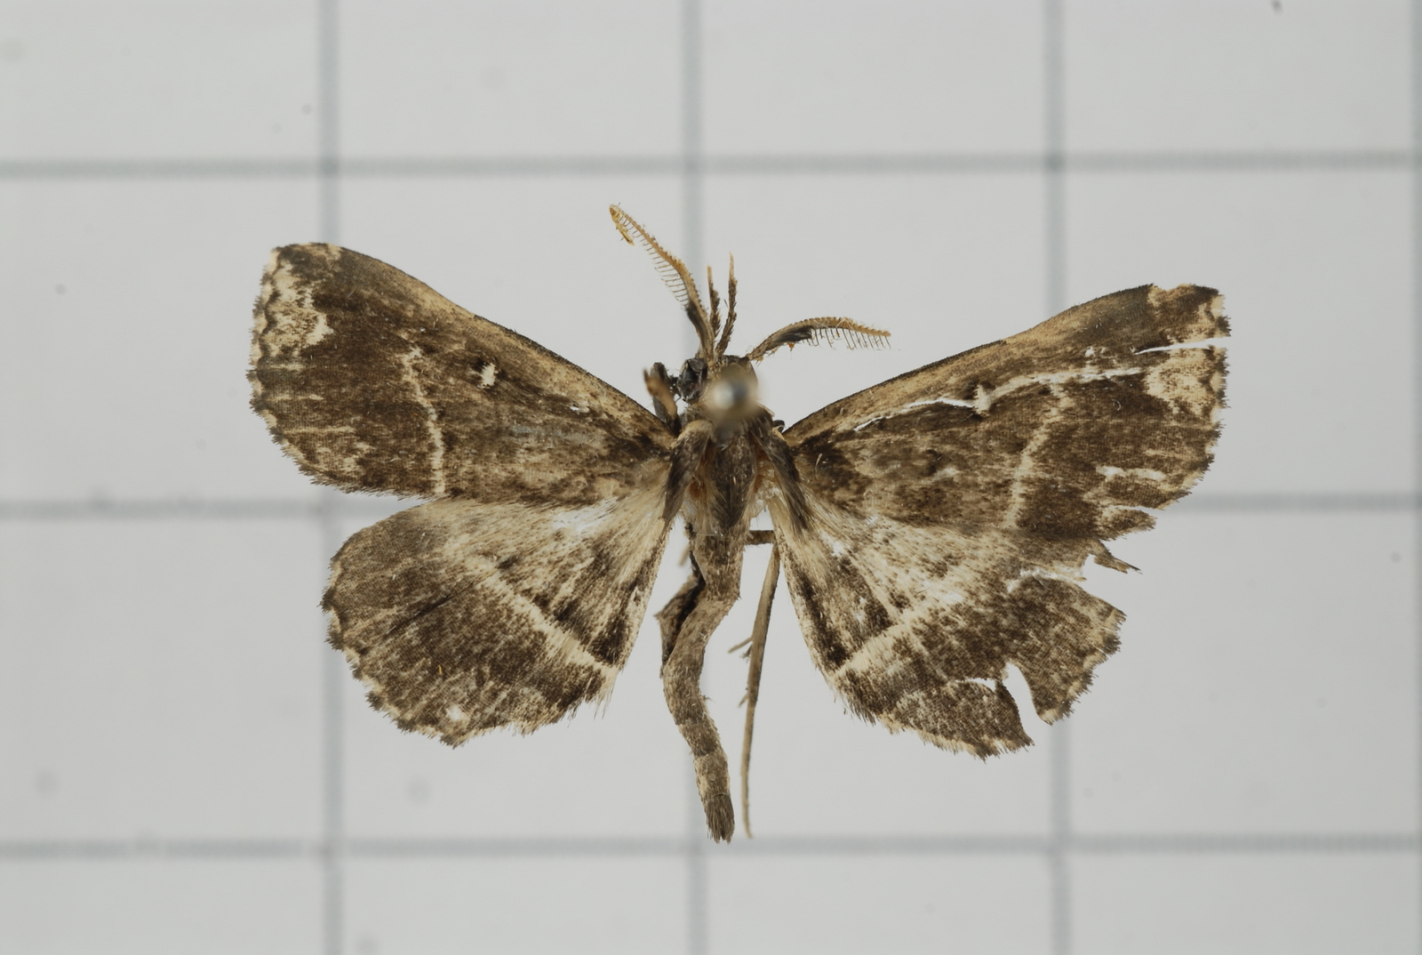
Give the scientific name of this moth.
Adrapsa ablualis
